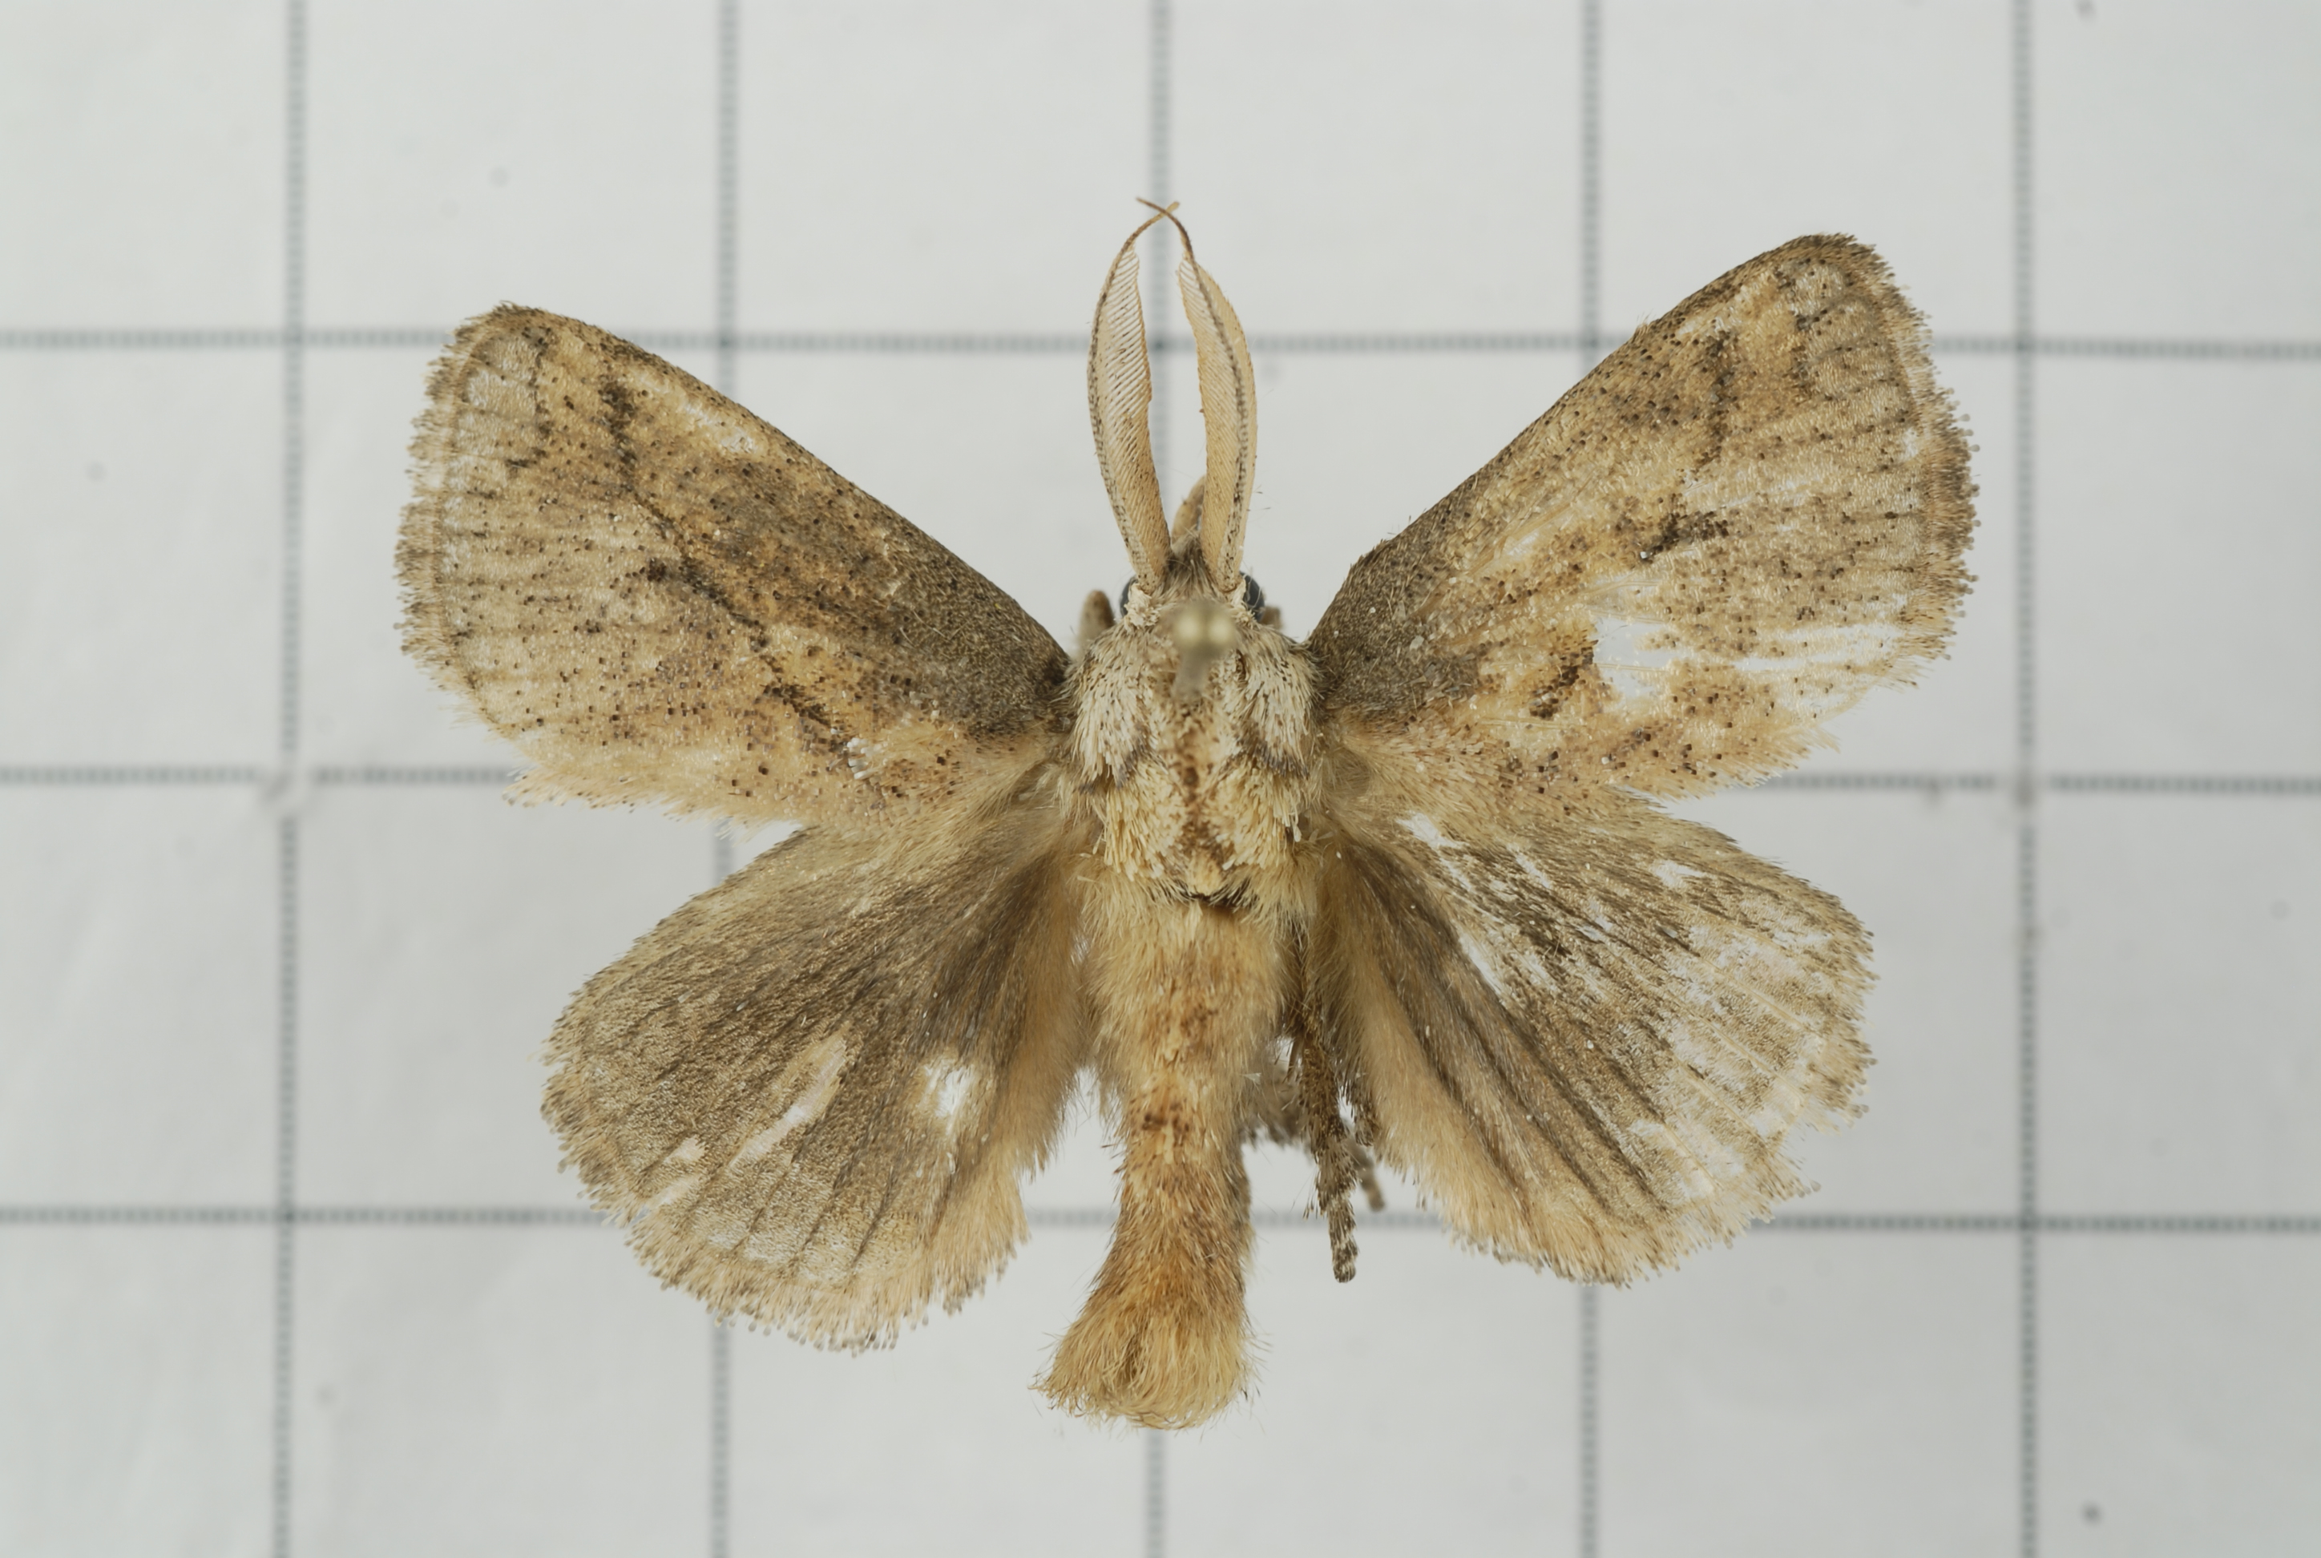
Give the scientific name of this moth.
Susica sinensis
